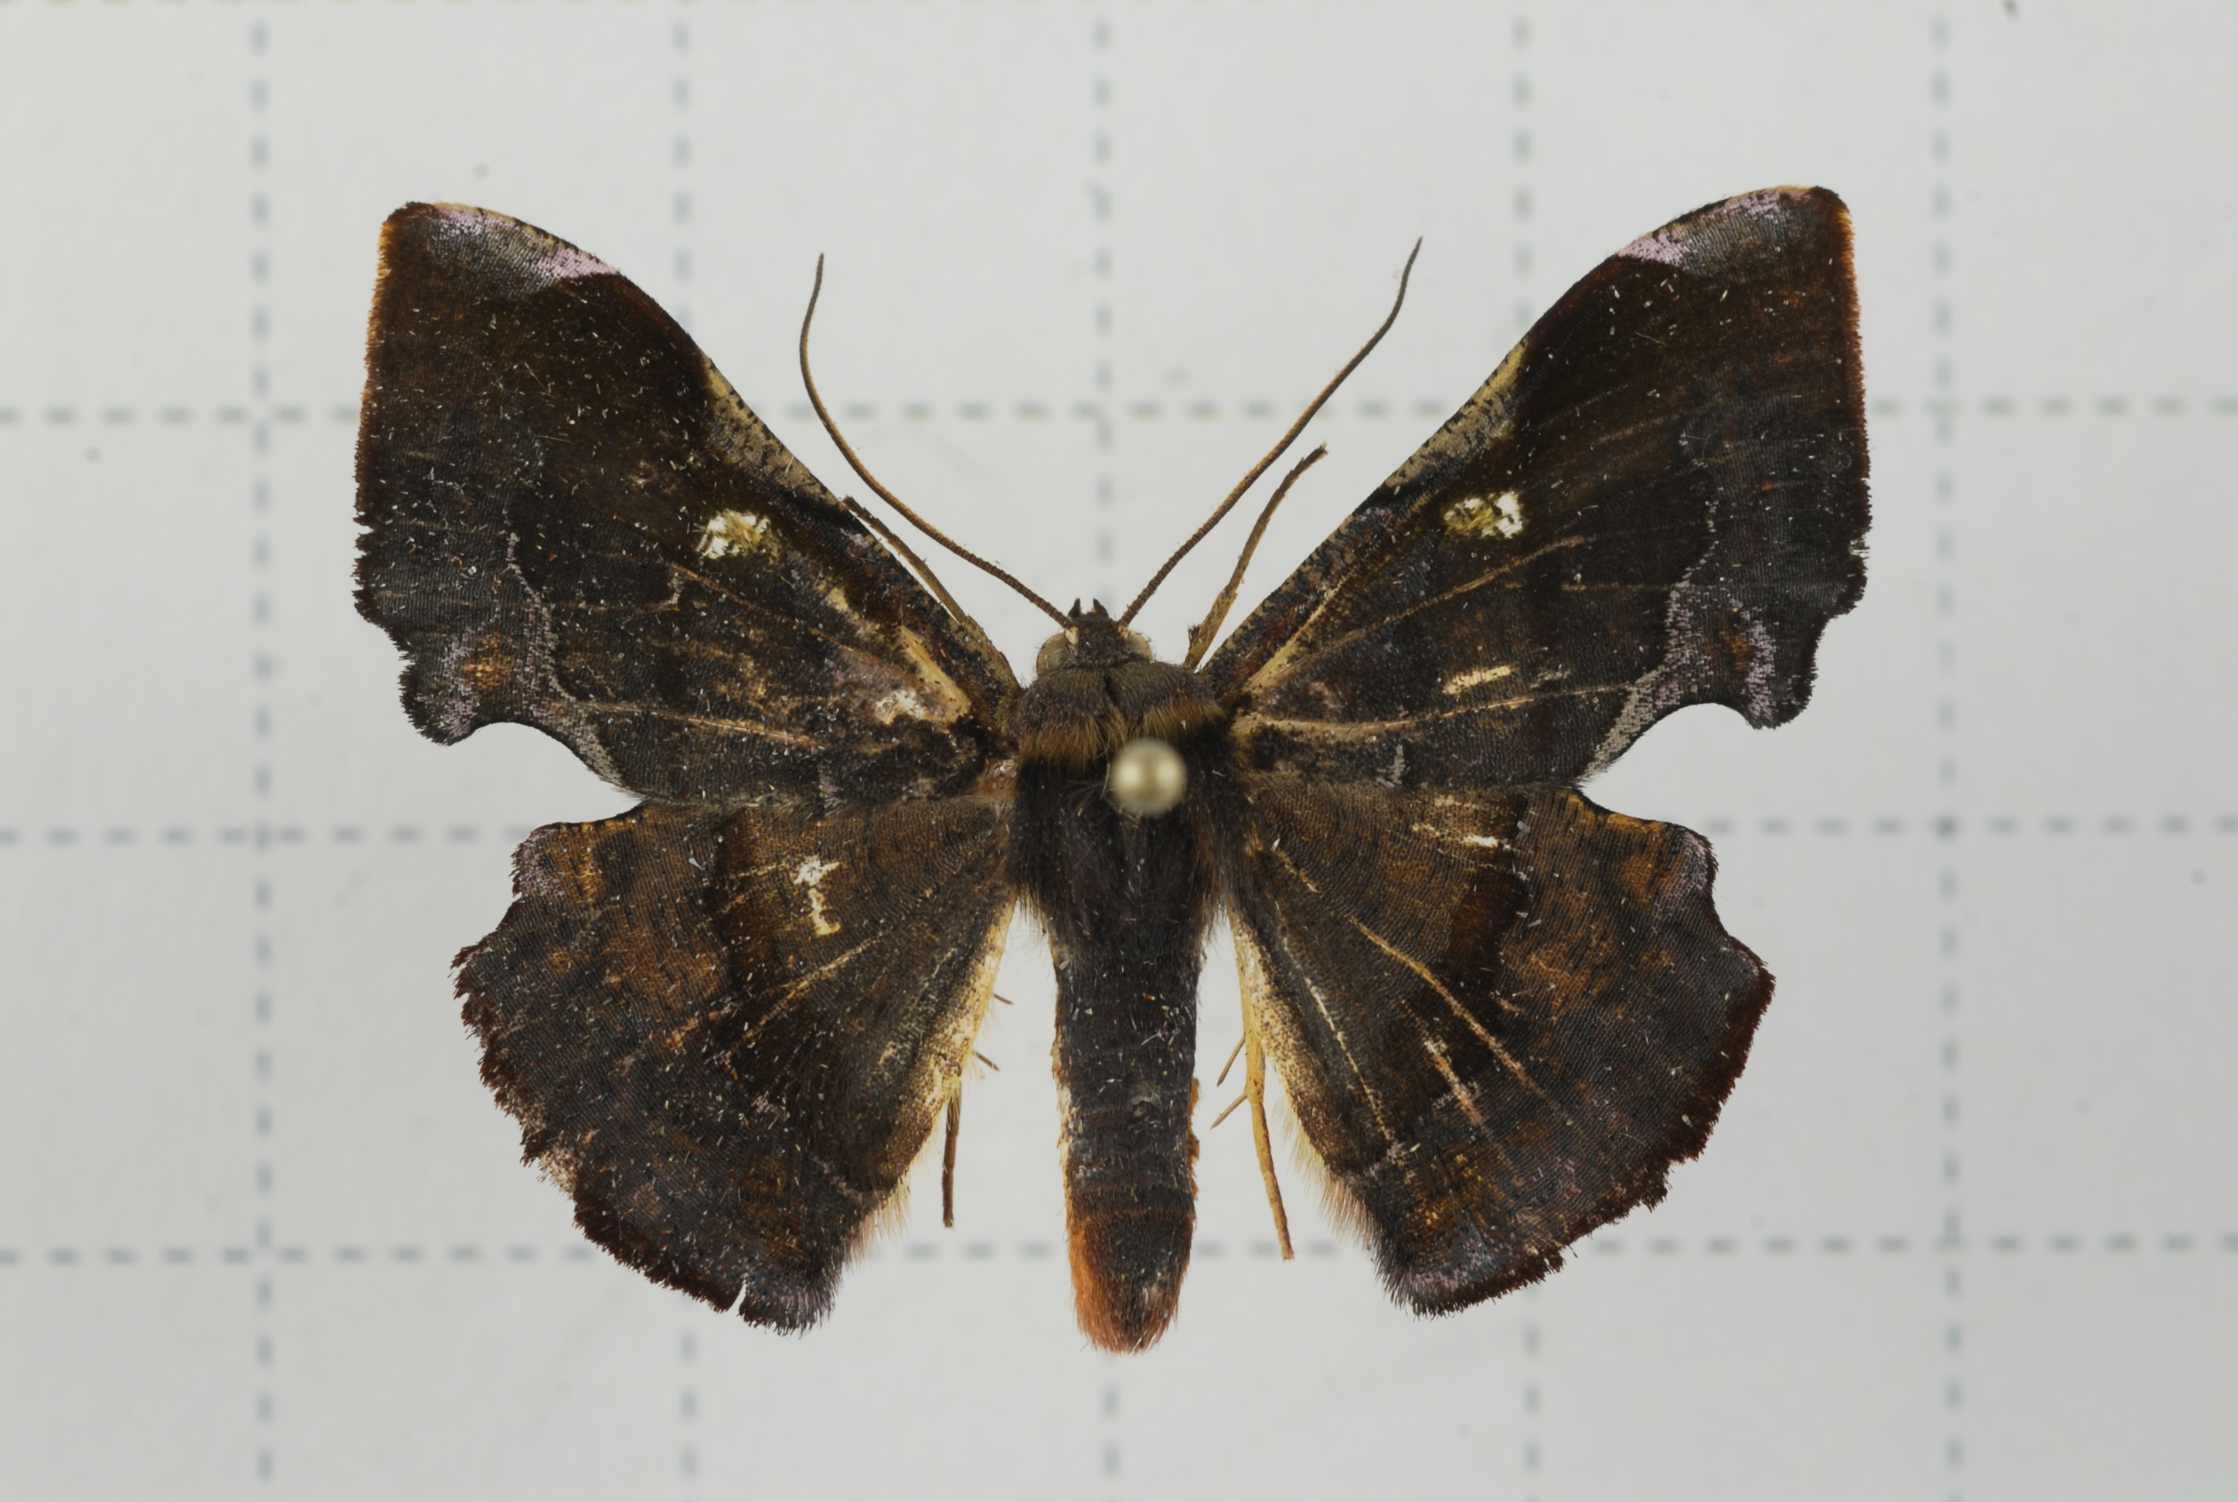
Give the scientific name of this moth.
Fascellina chromataria
